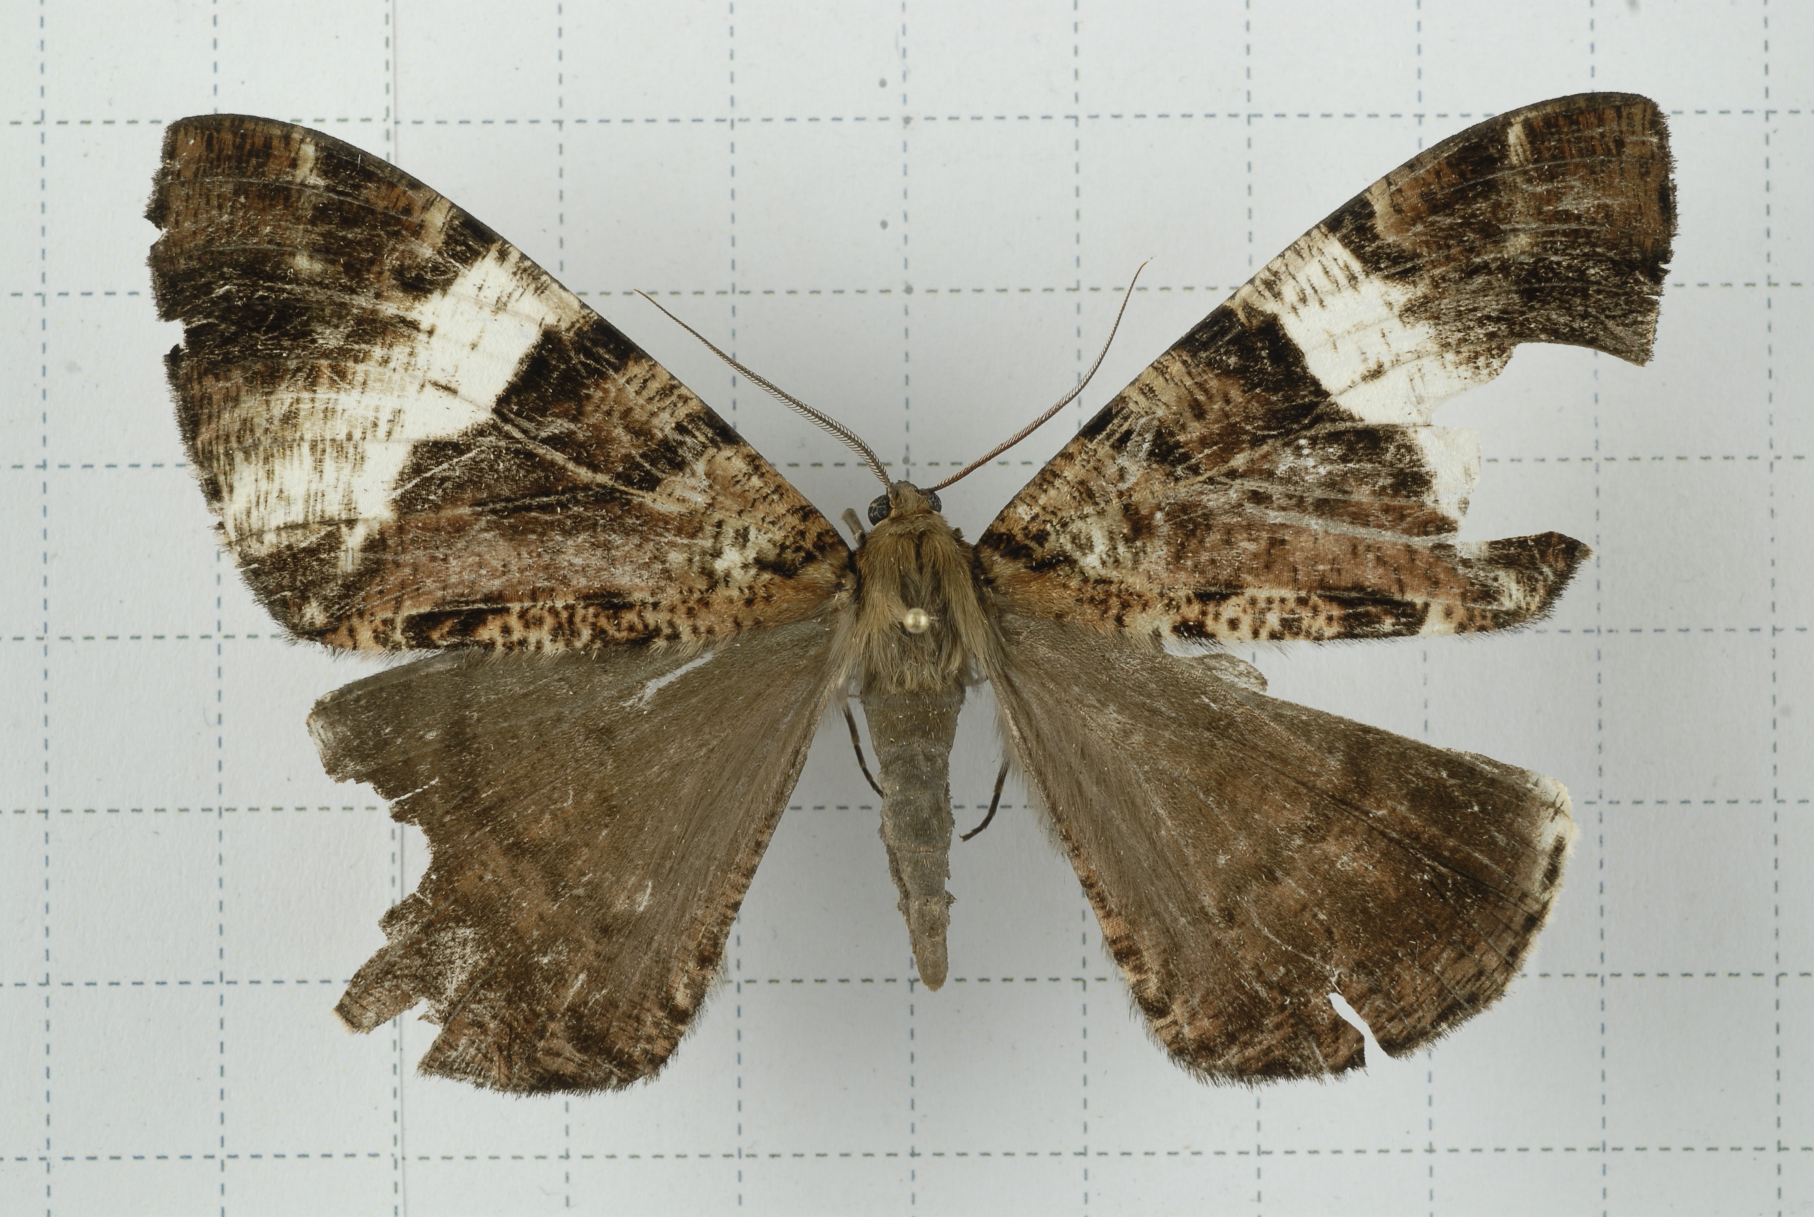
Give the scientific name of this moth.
Xandrames dholaria
